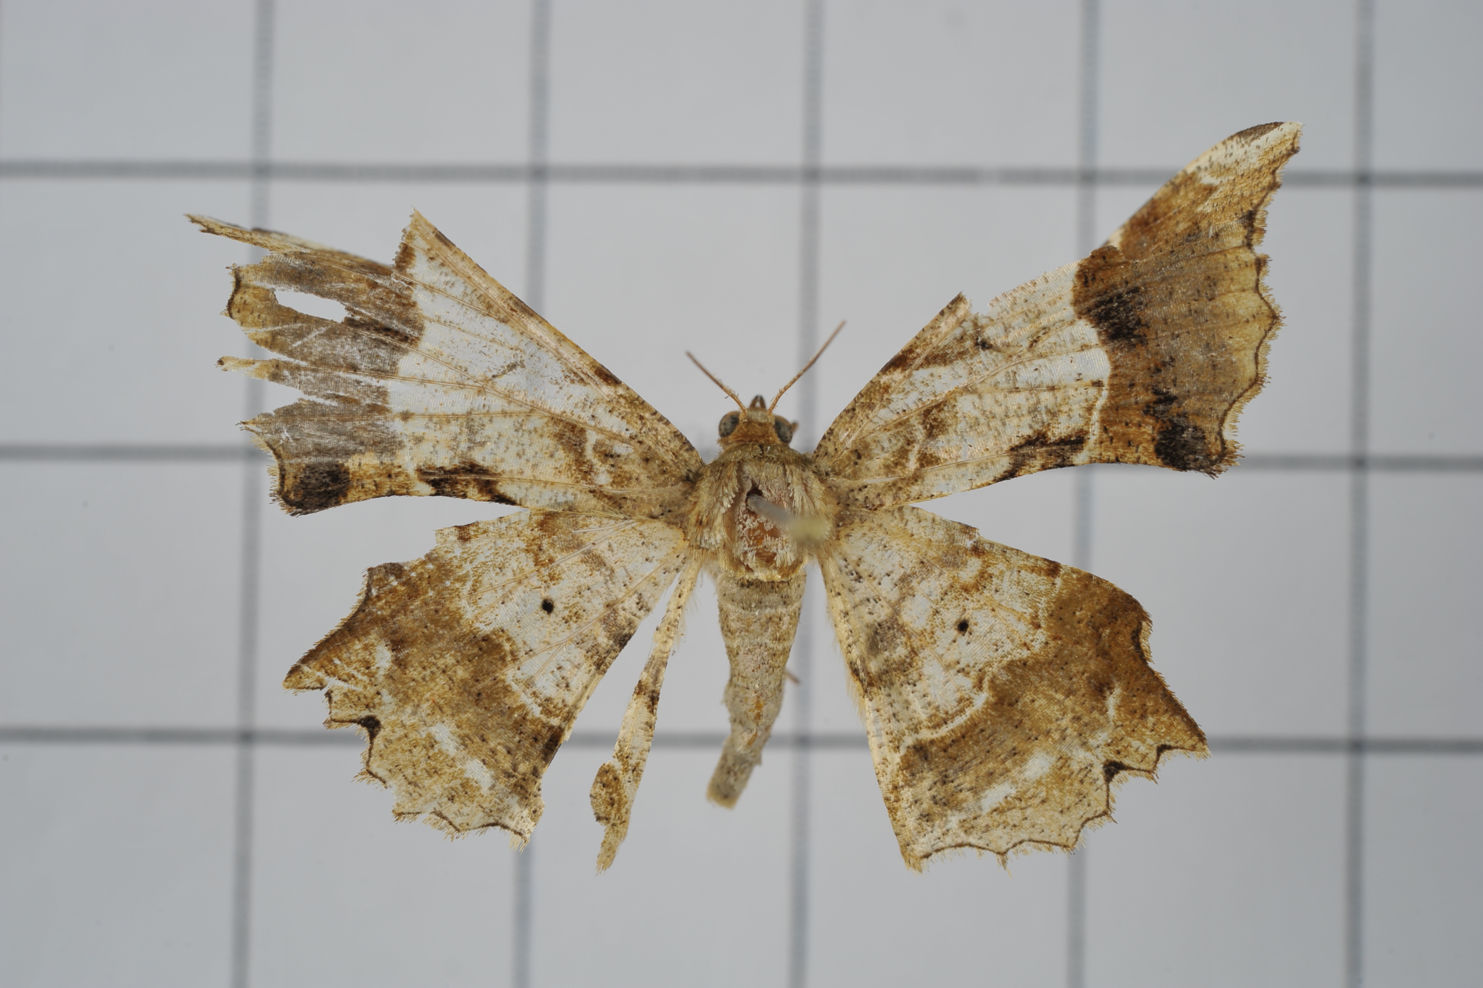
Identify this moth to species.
Krananda oliveomarginata
